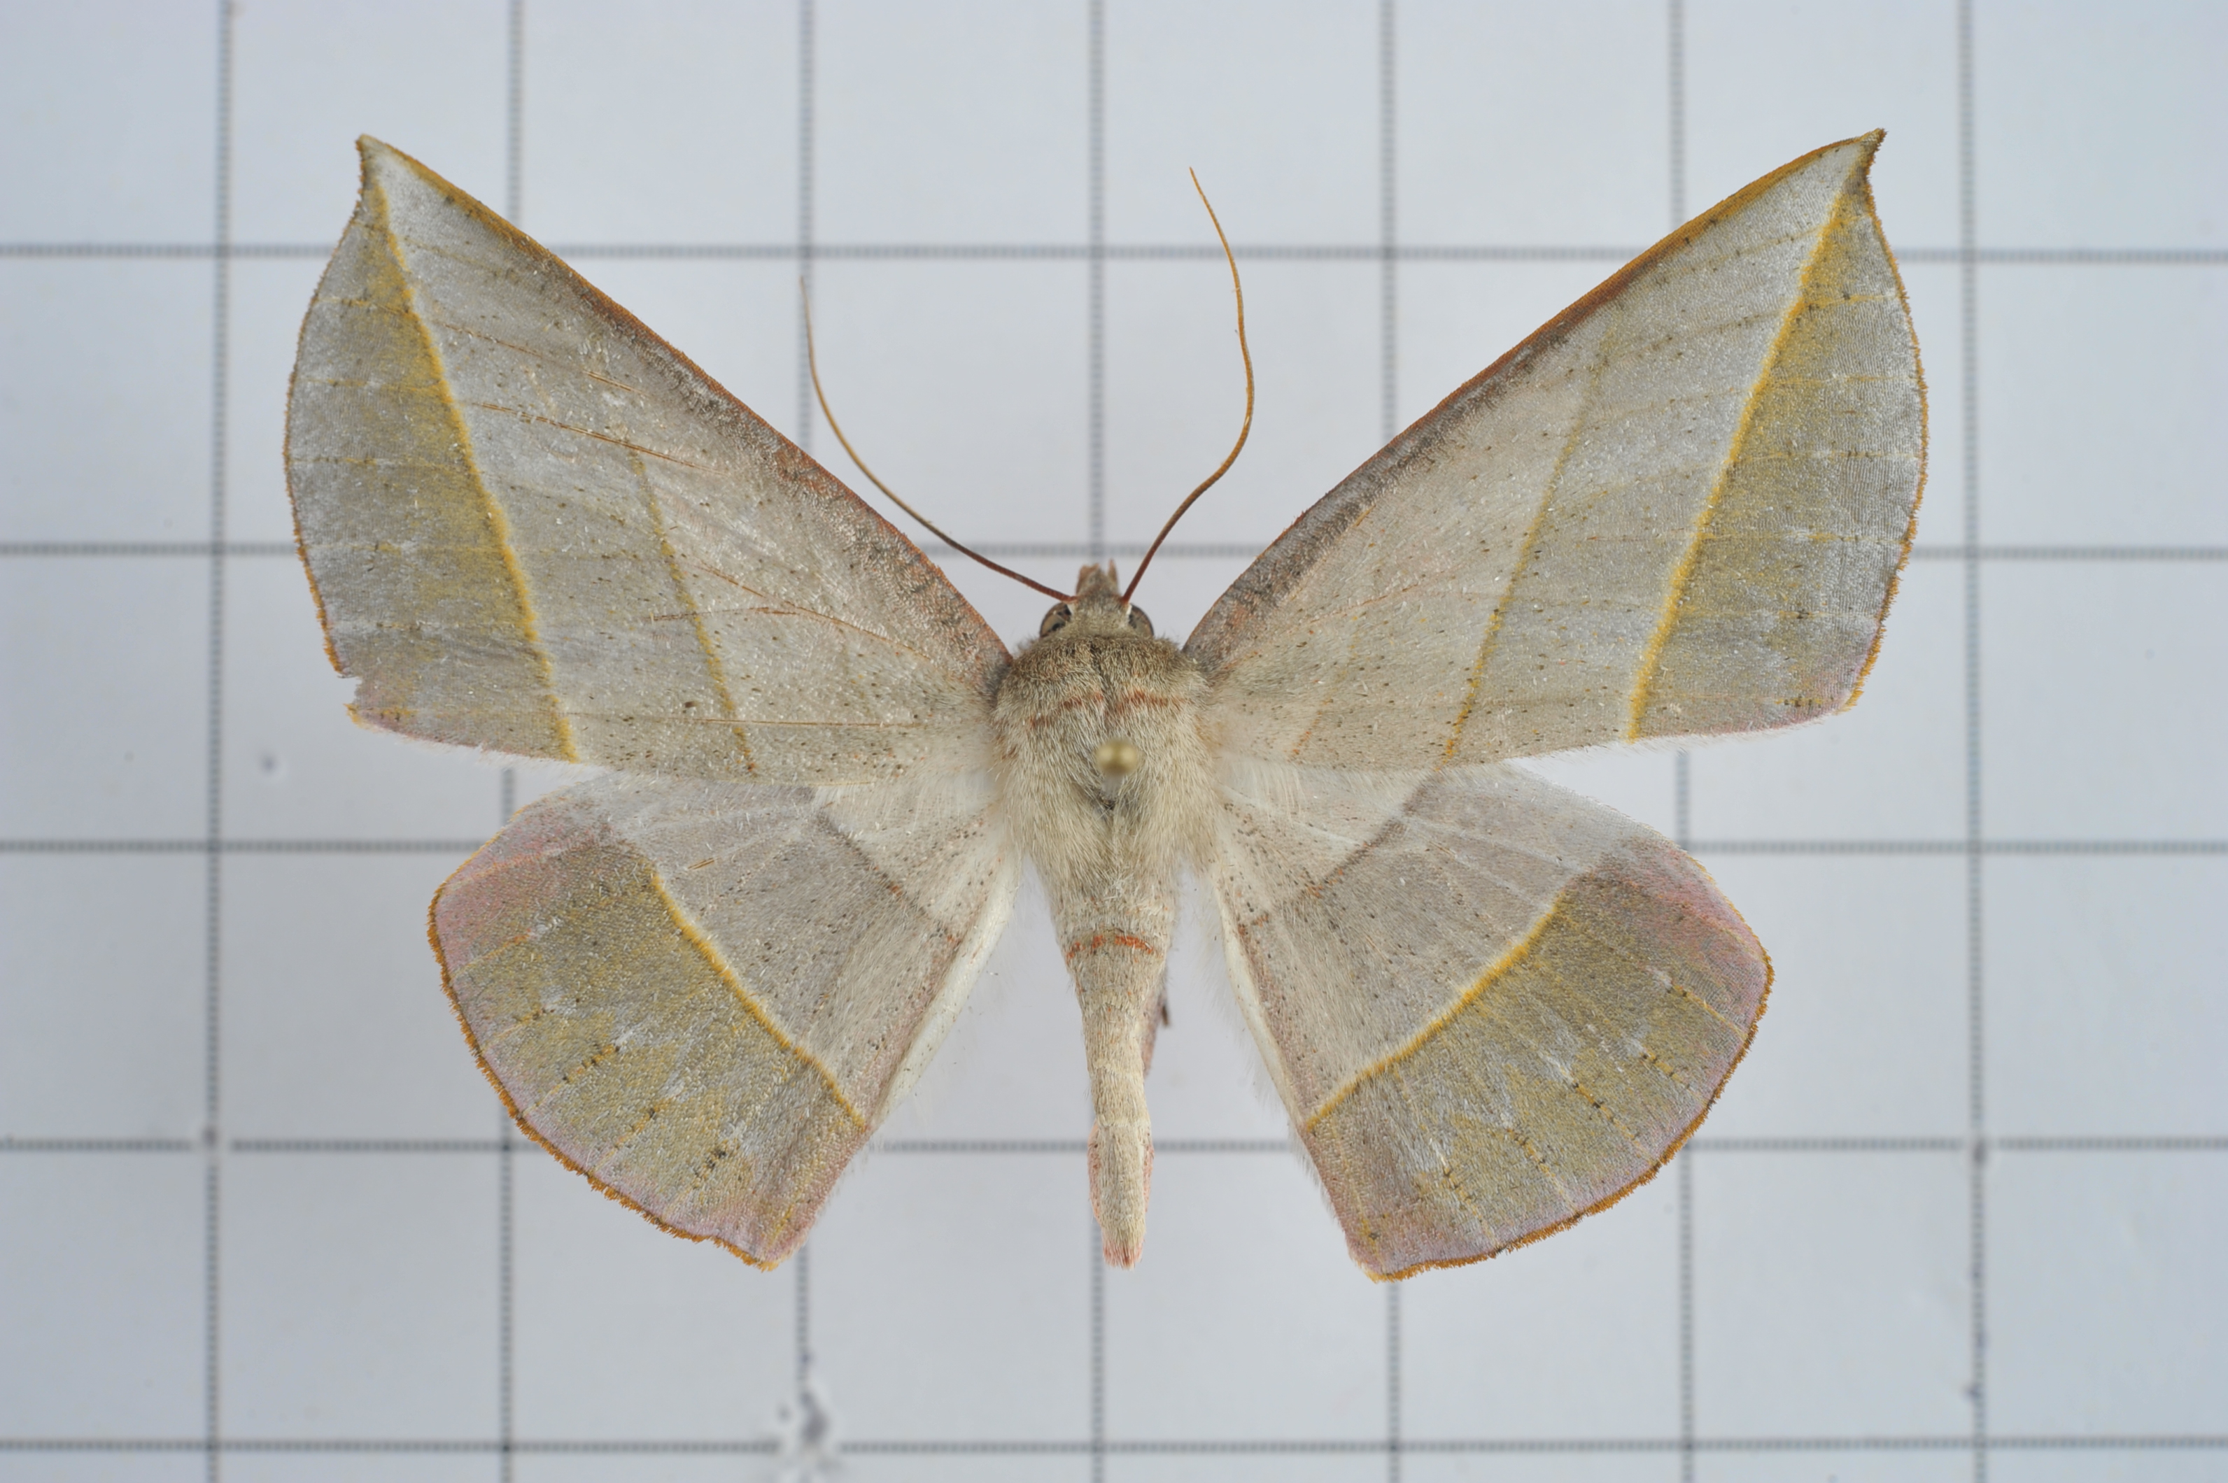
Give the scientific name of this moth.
Sarcinodes aequilinearia
